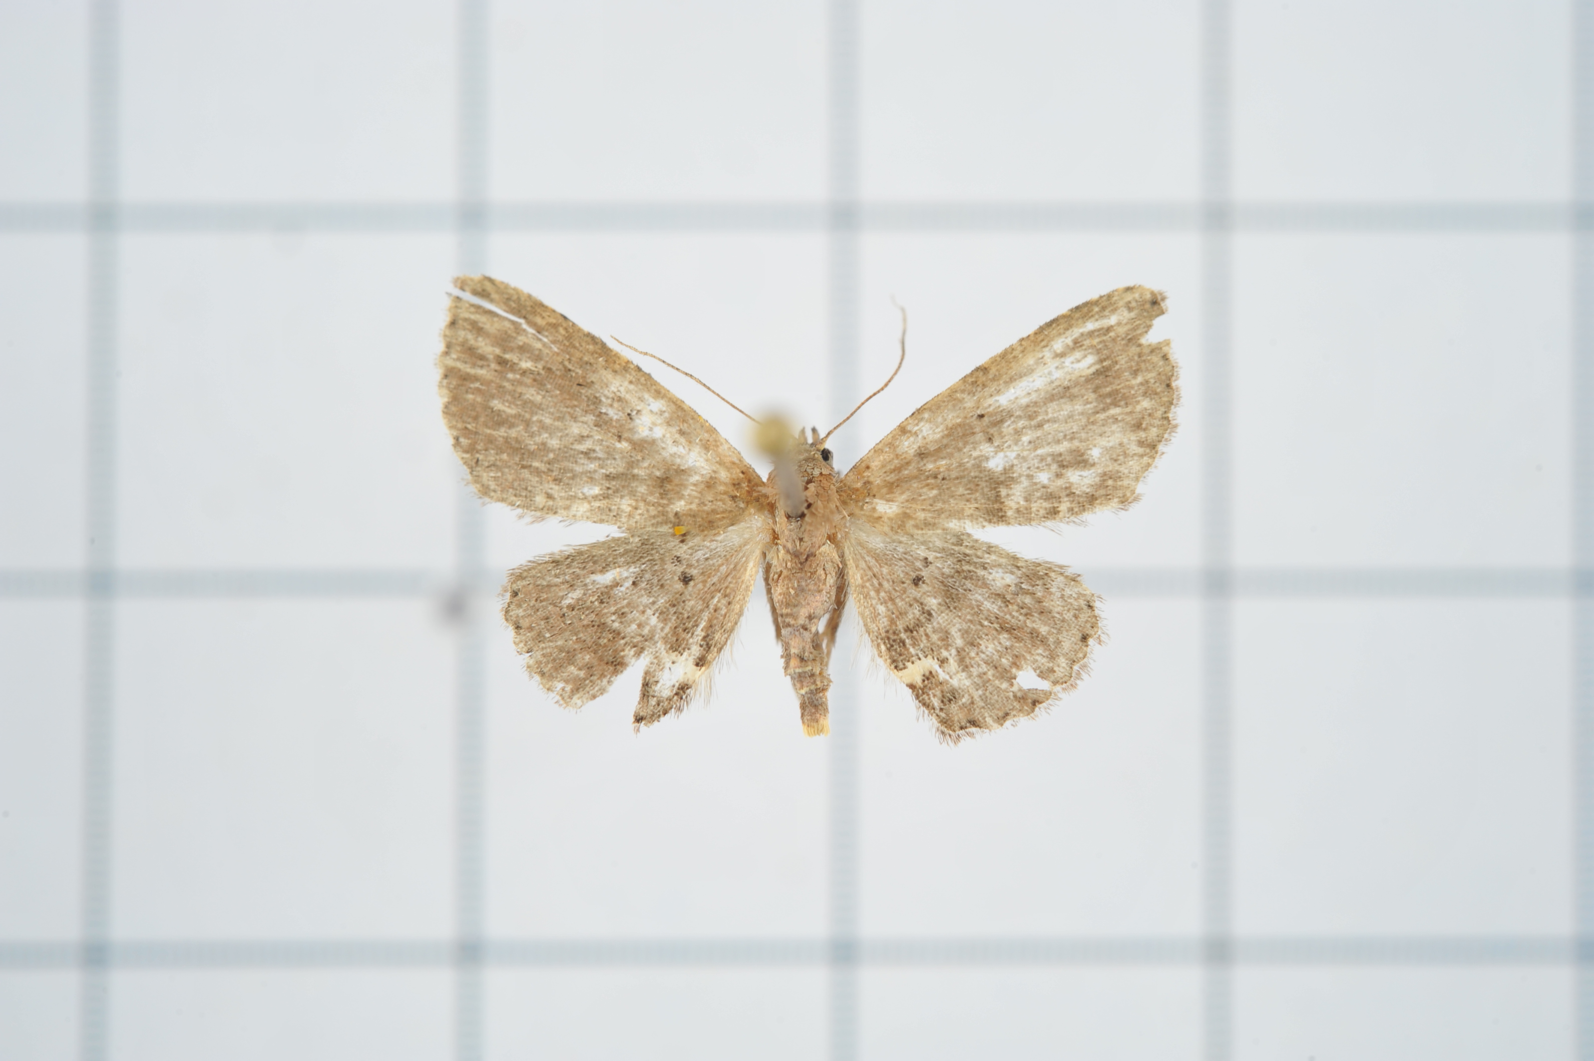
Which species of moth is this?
Nechesia albodentata
